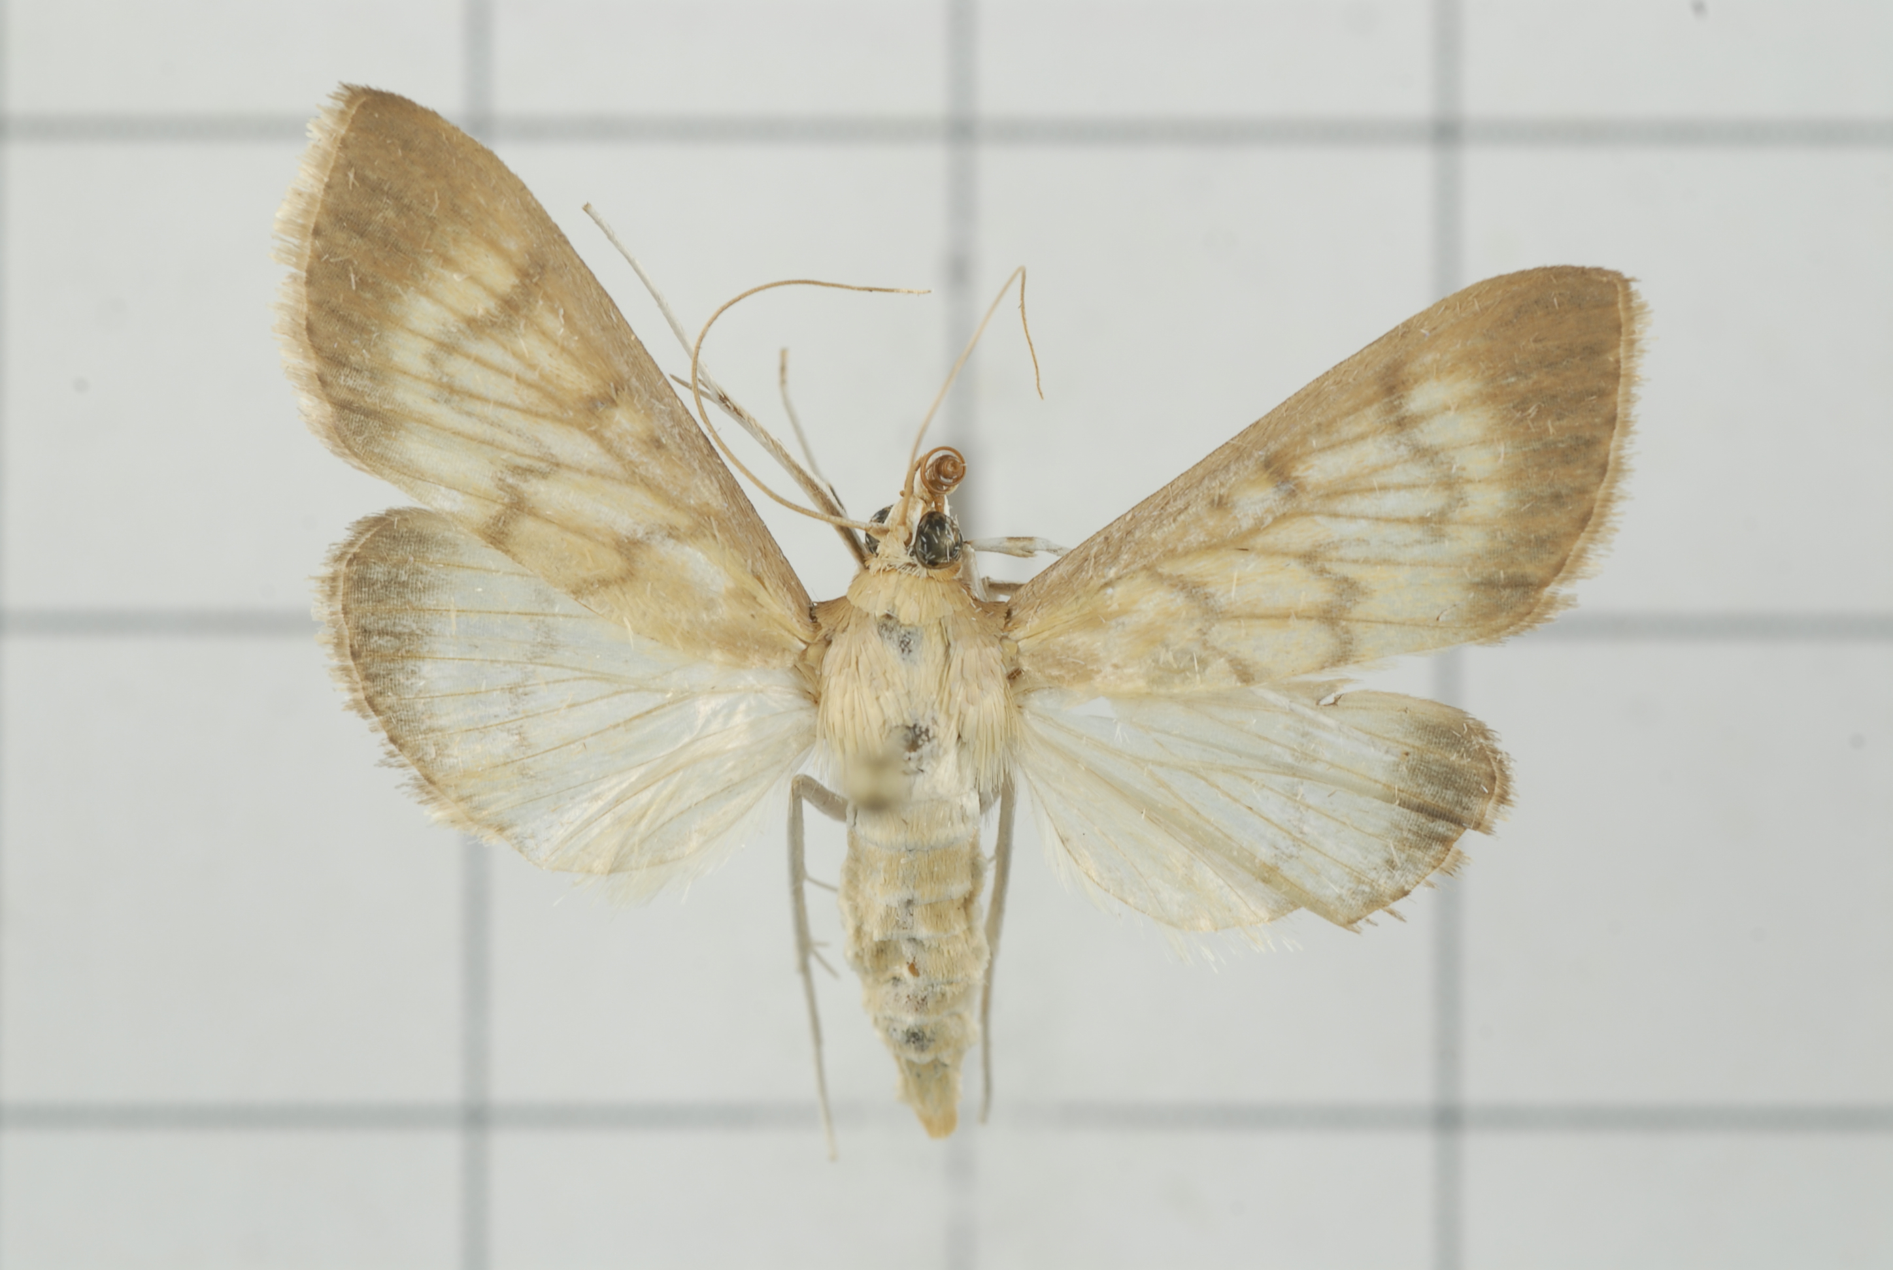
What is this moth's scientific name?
Crypsiptya coclesalis
